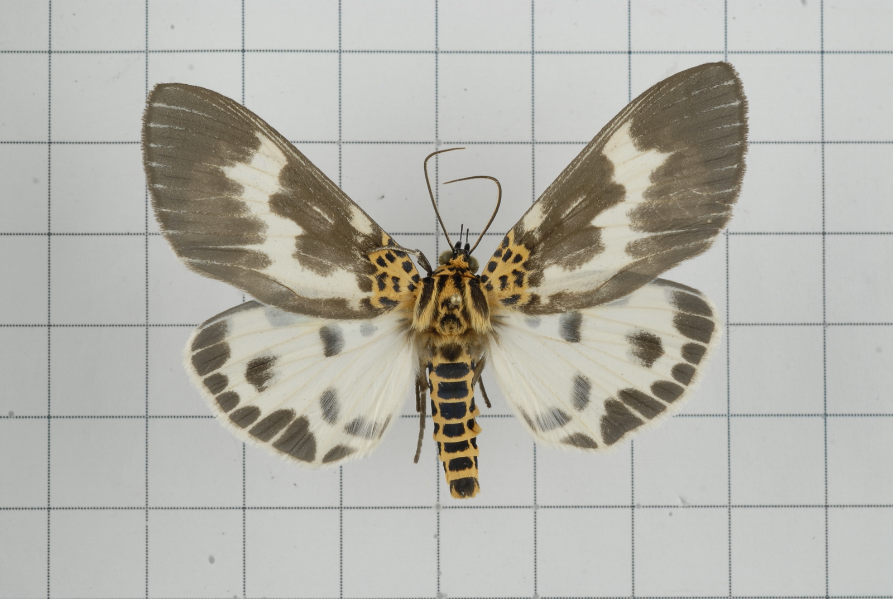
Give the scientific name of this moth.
Asota tortuosa
